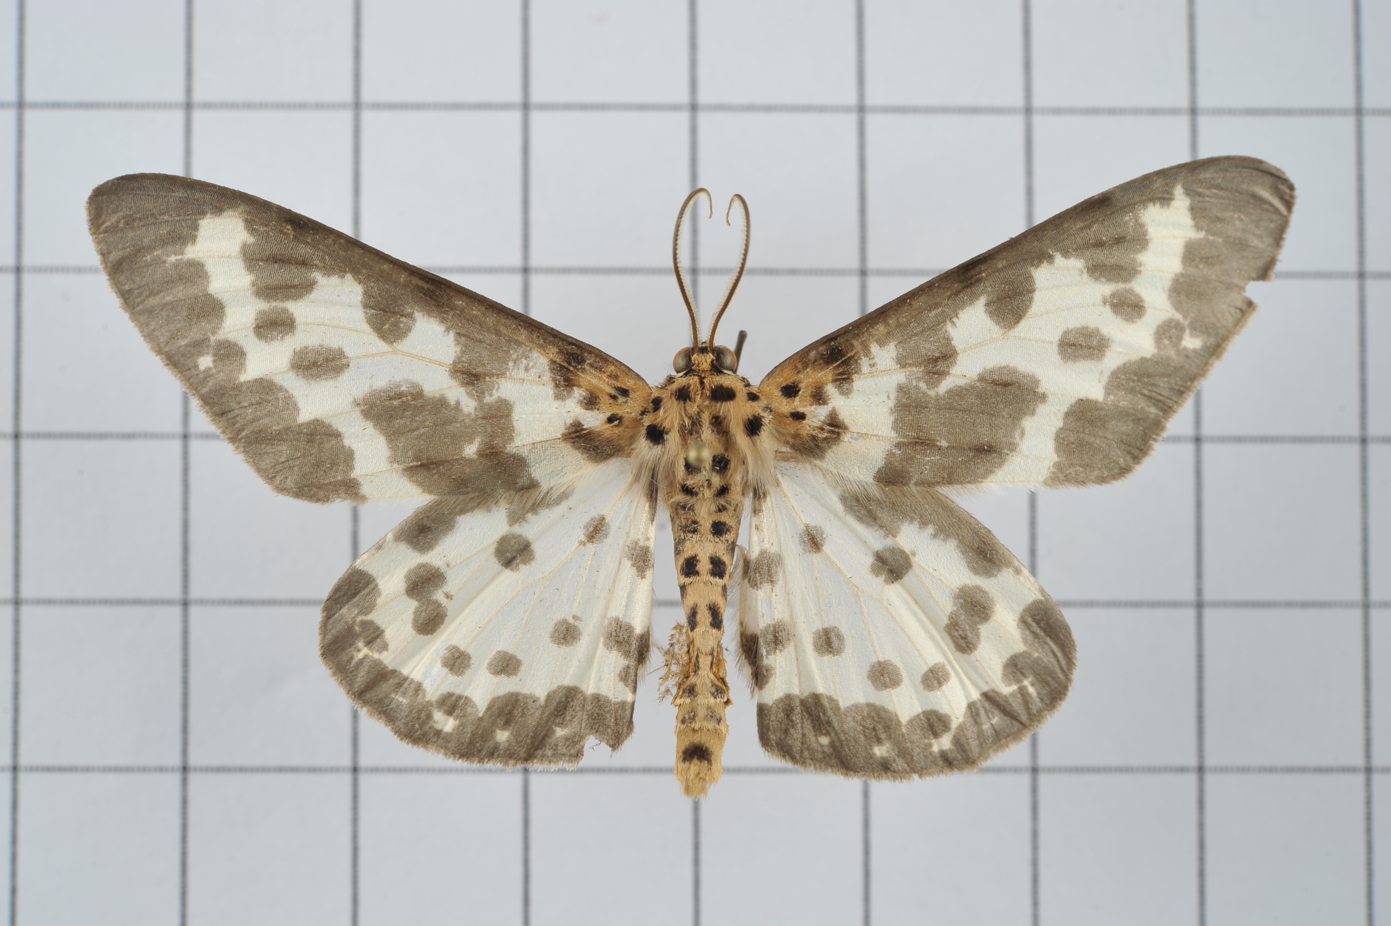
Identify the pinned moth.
Percnia longitermen
